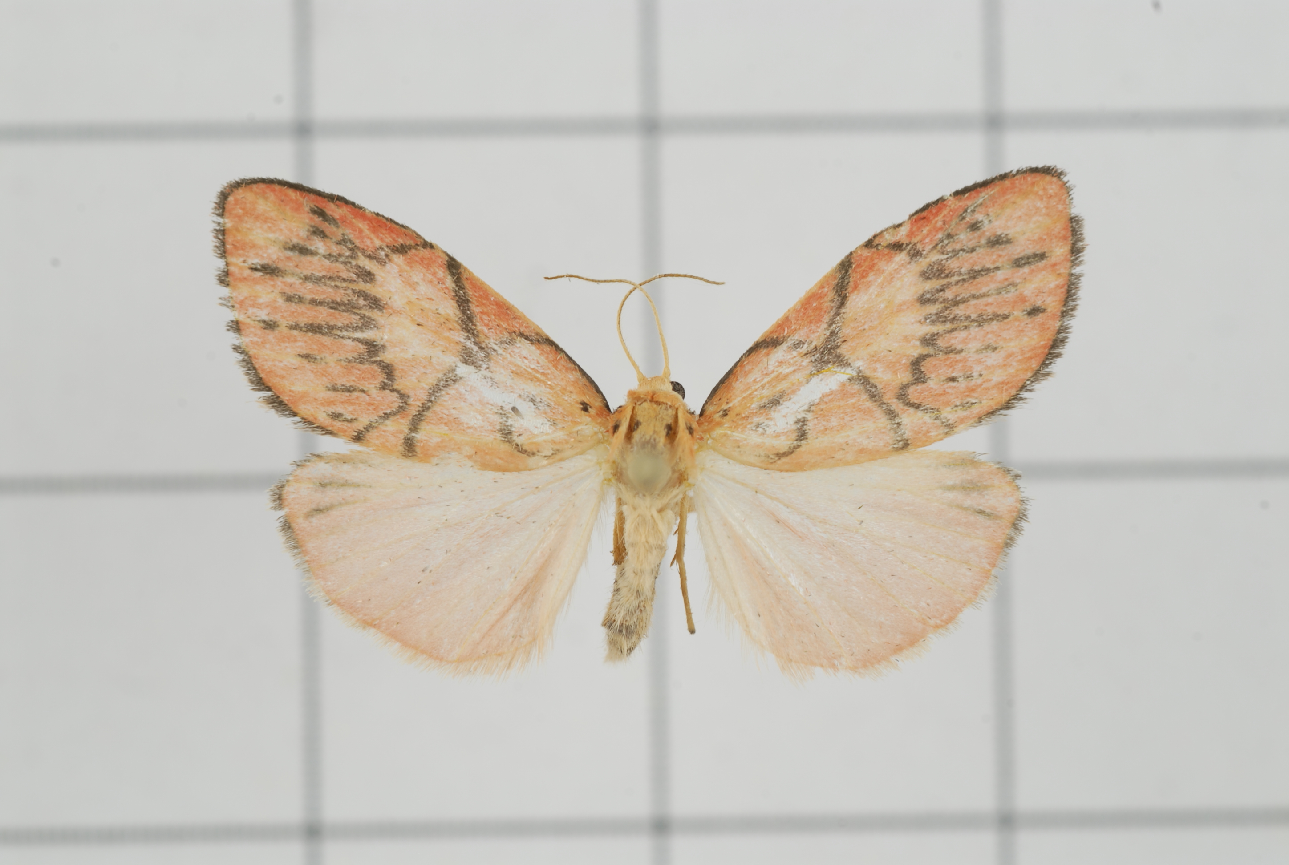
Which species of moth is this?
Aberrasine shiou
